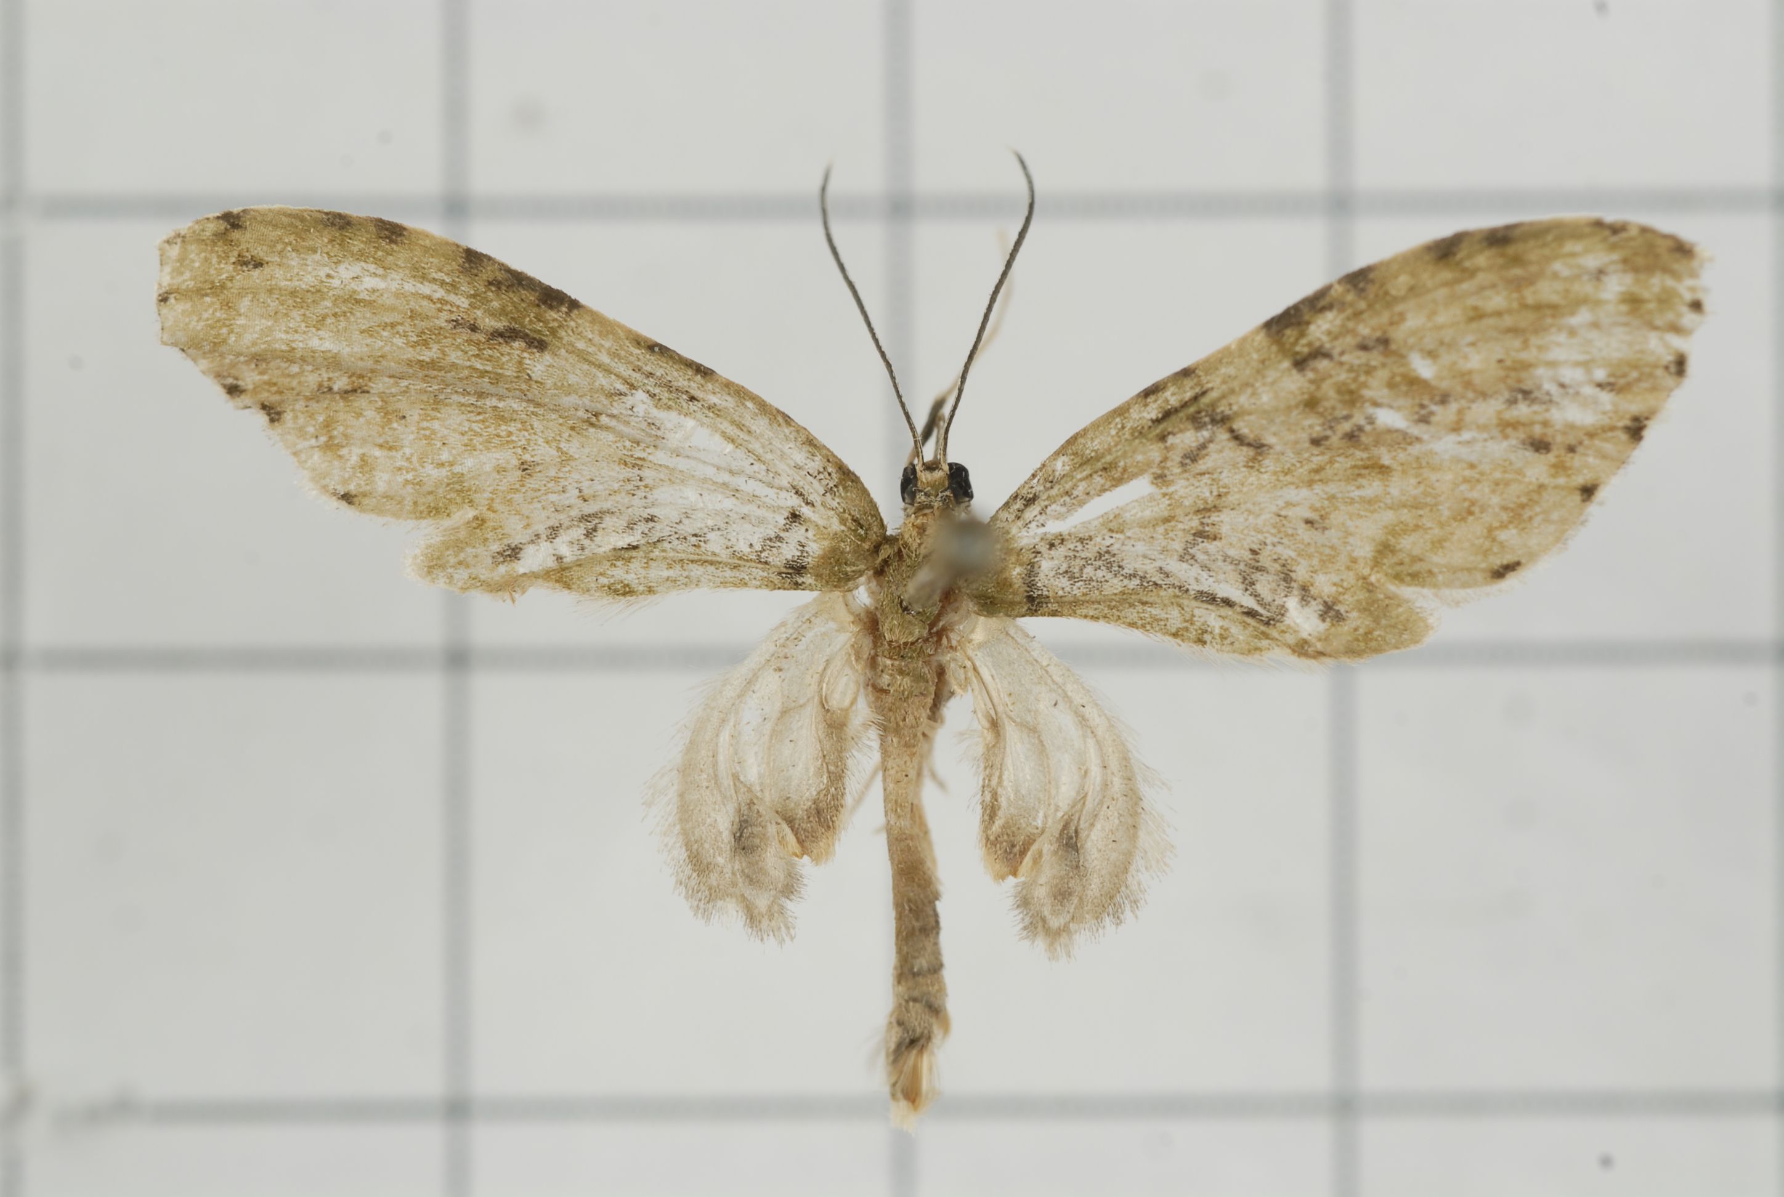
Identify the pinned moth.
Sauris angustifasciata
